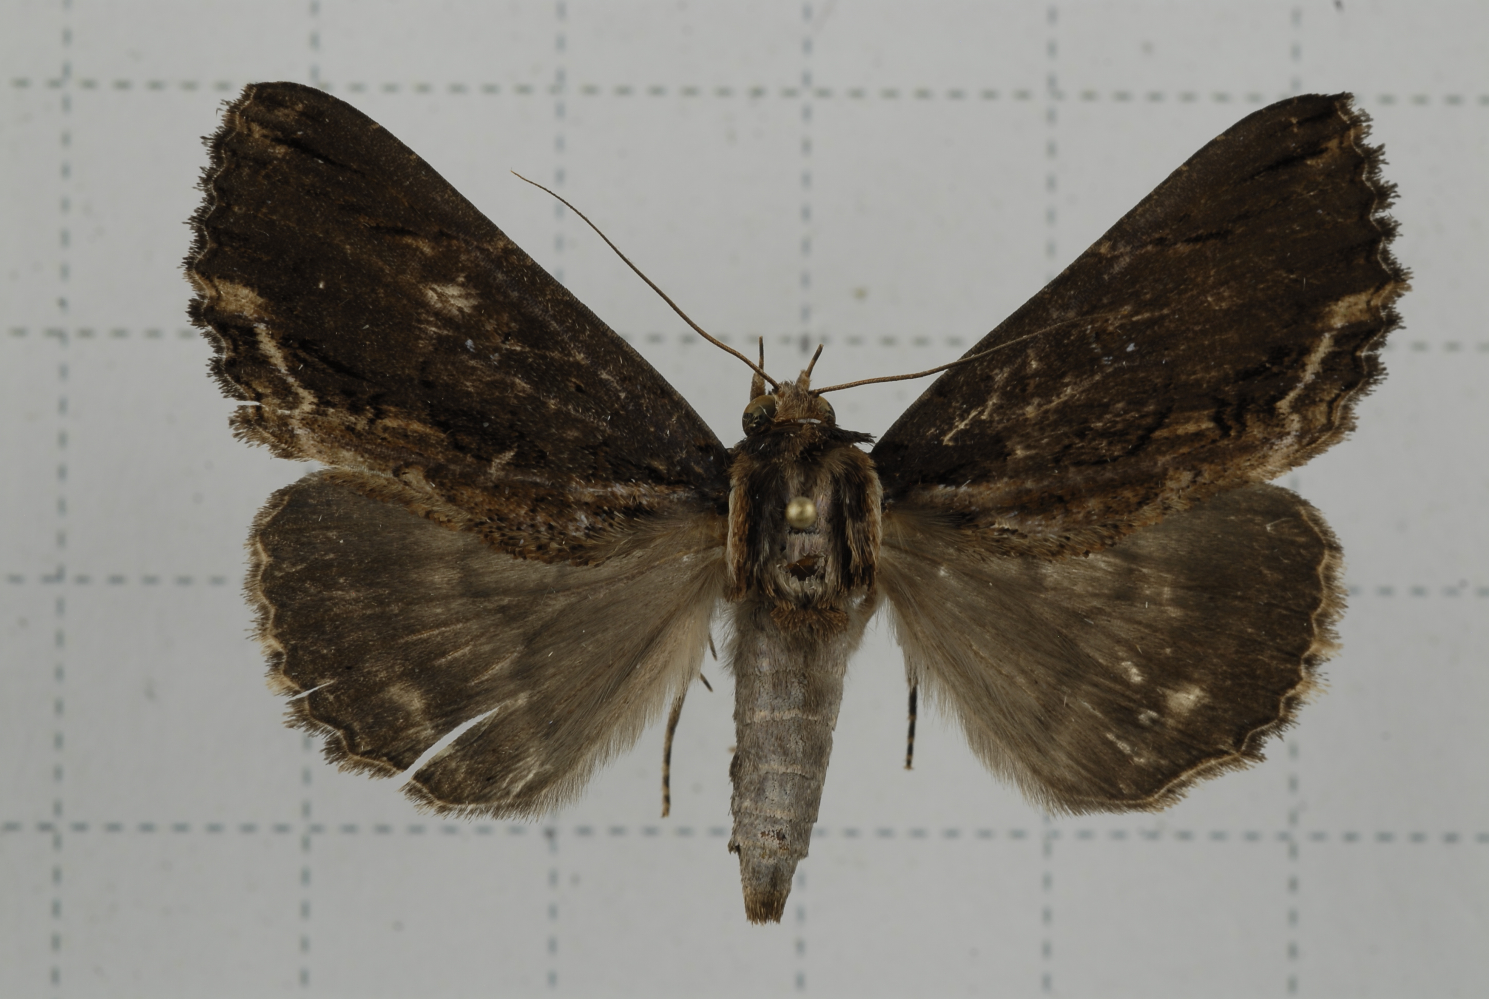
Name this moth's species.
Ercheia umbrosa
